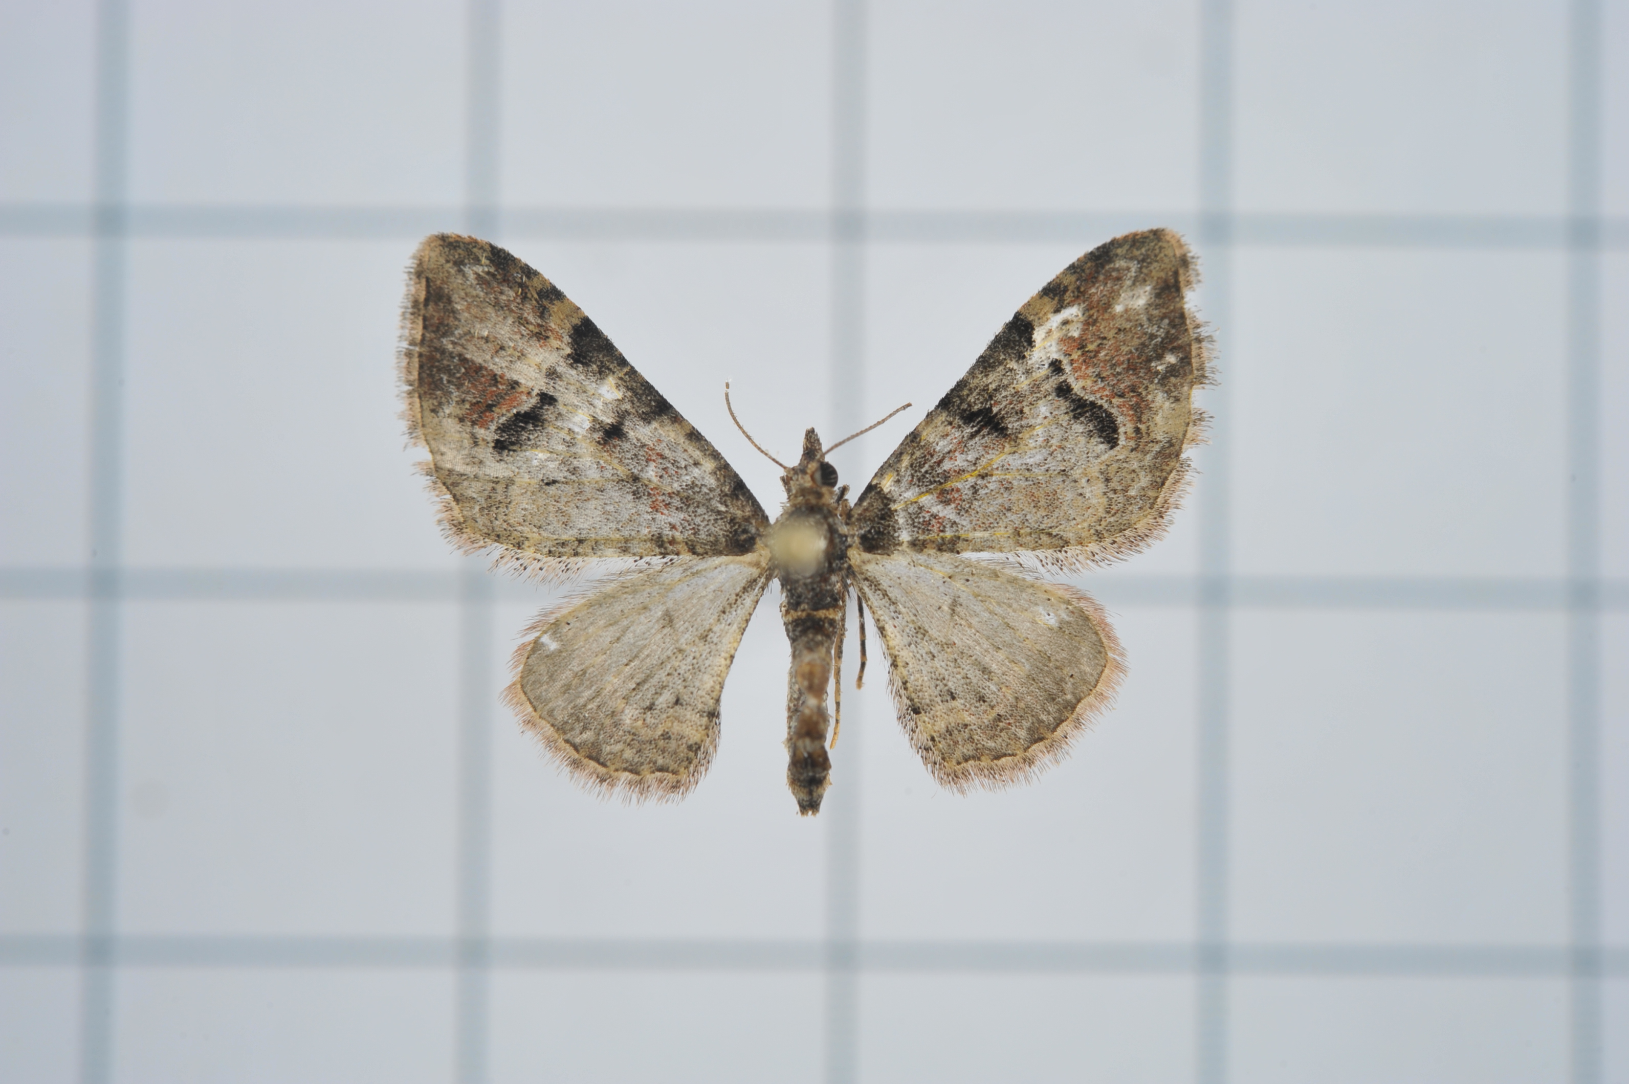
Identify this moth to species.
Mnesiloba dentifascia
